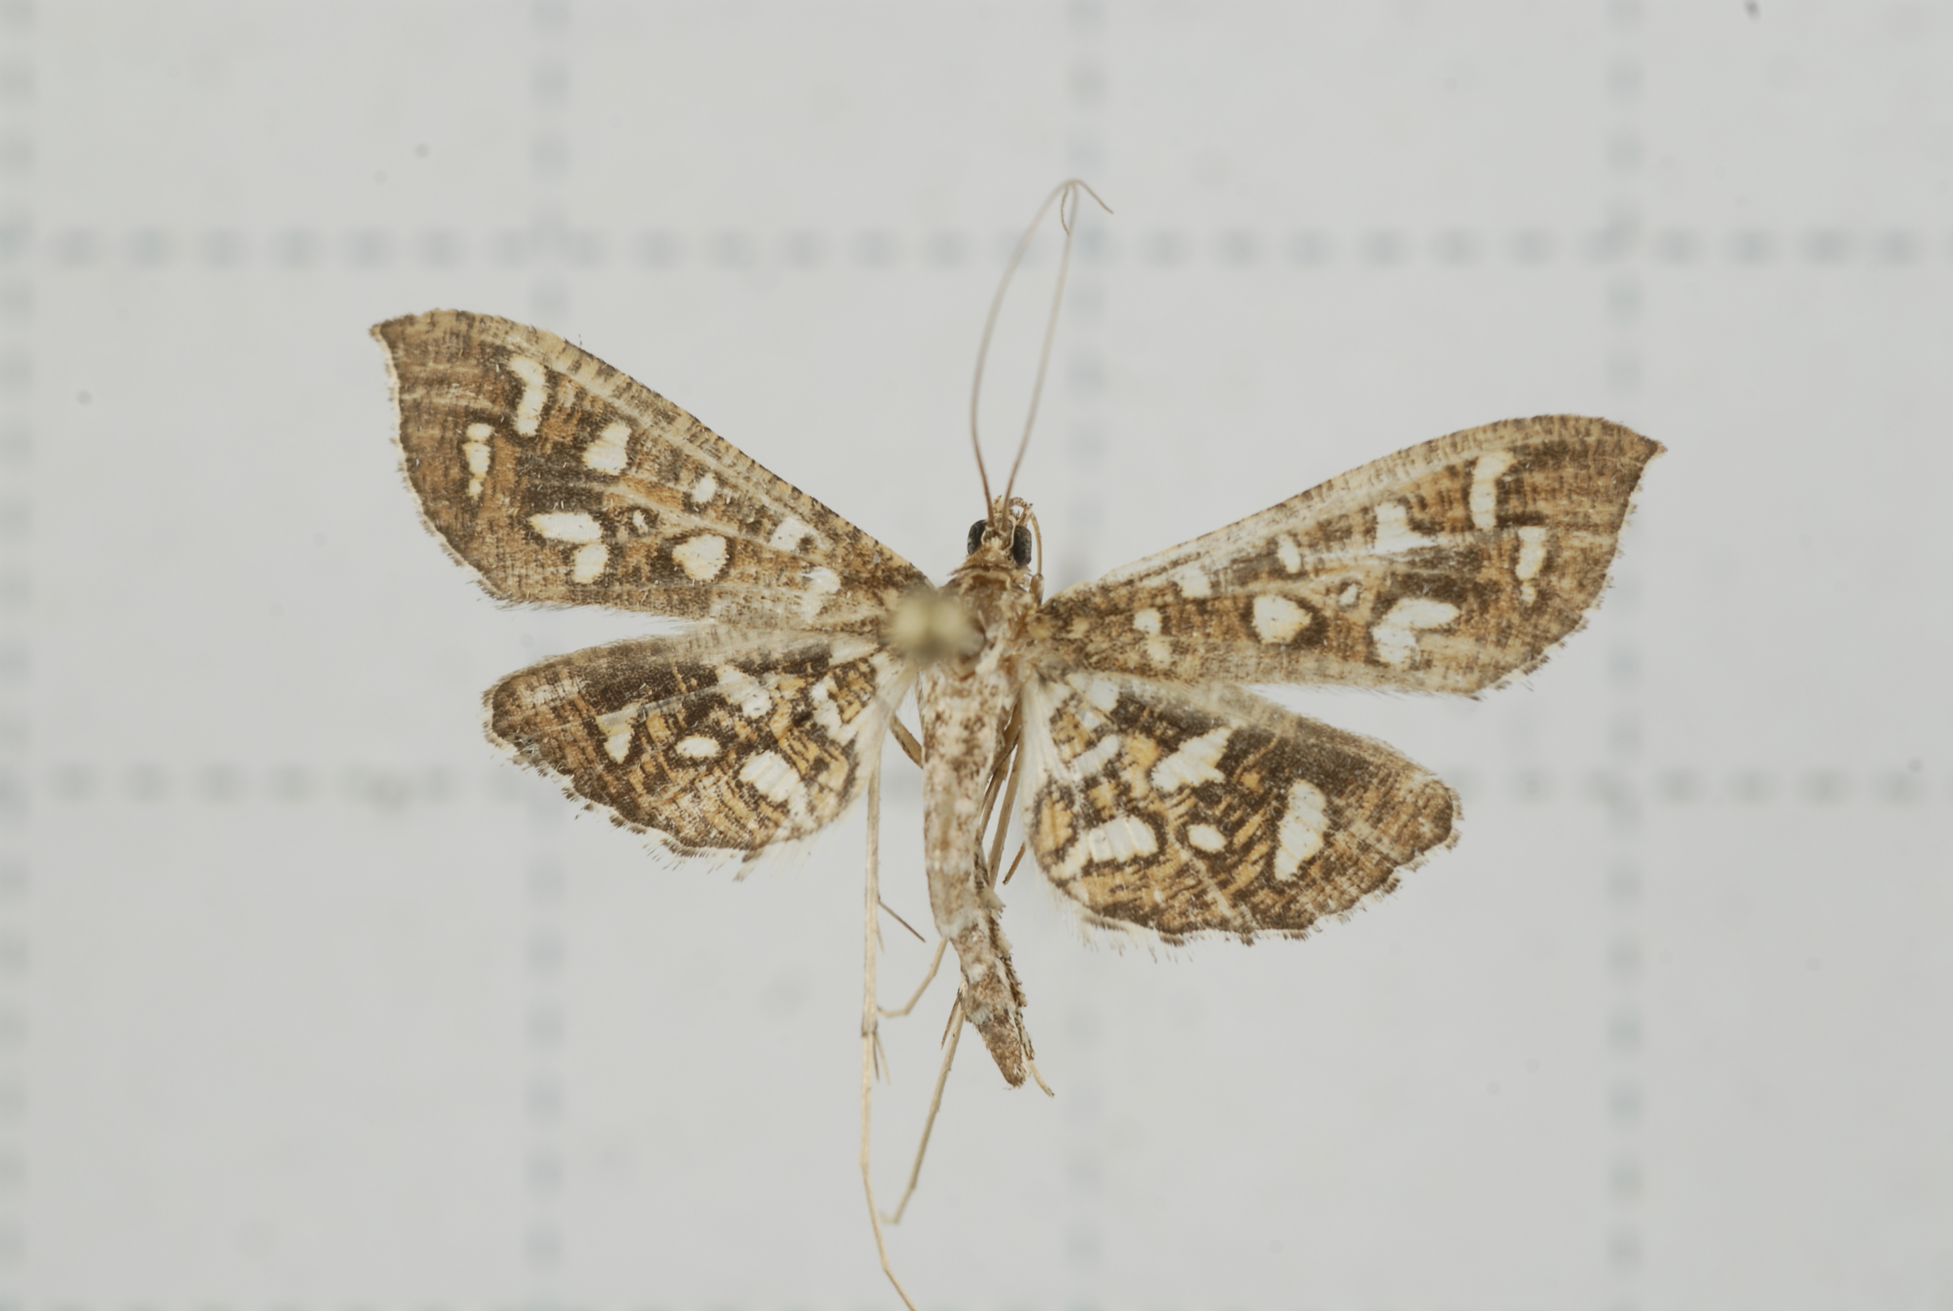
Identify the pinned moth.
Nausinoe geometralis
